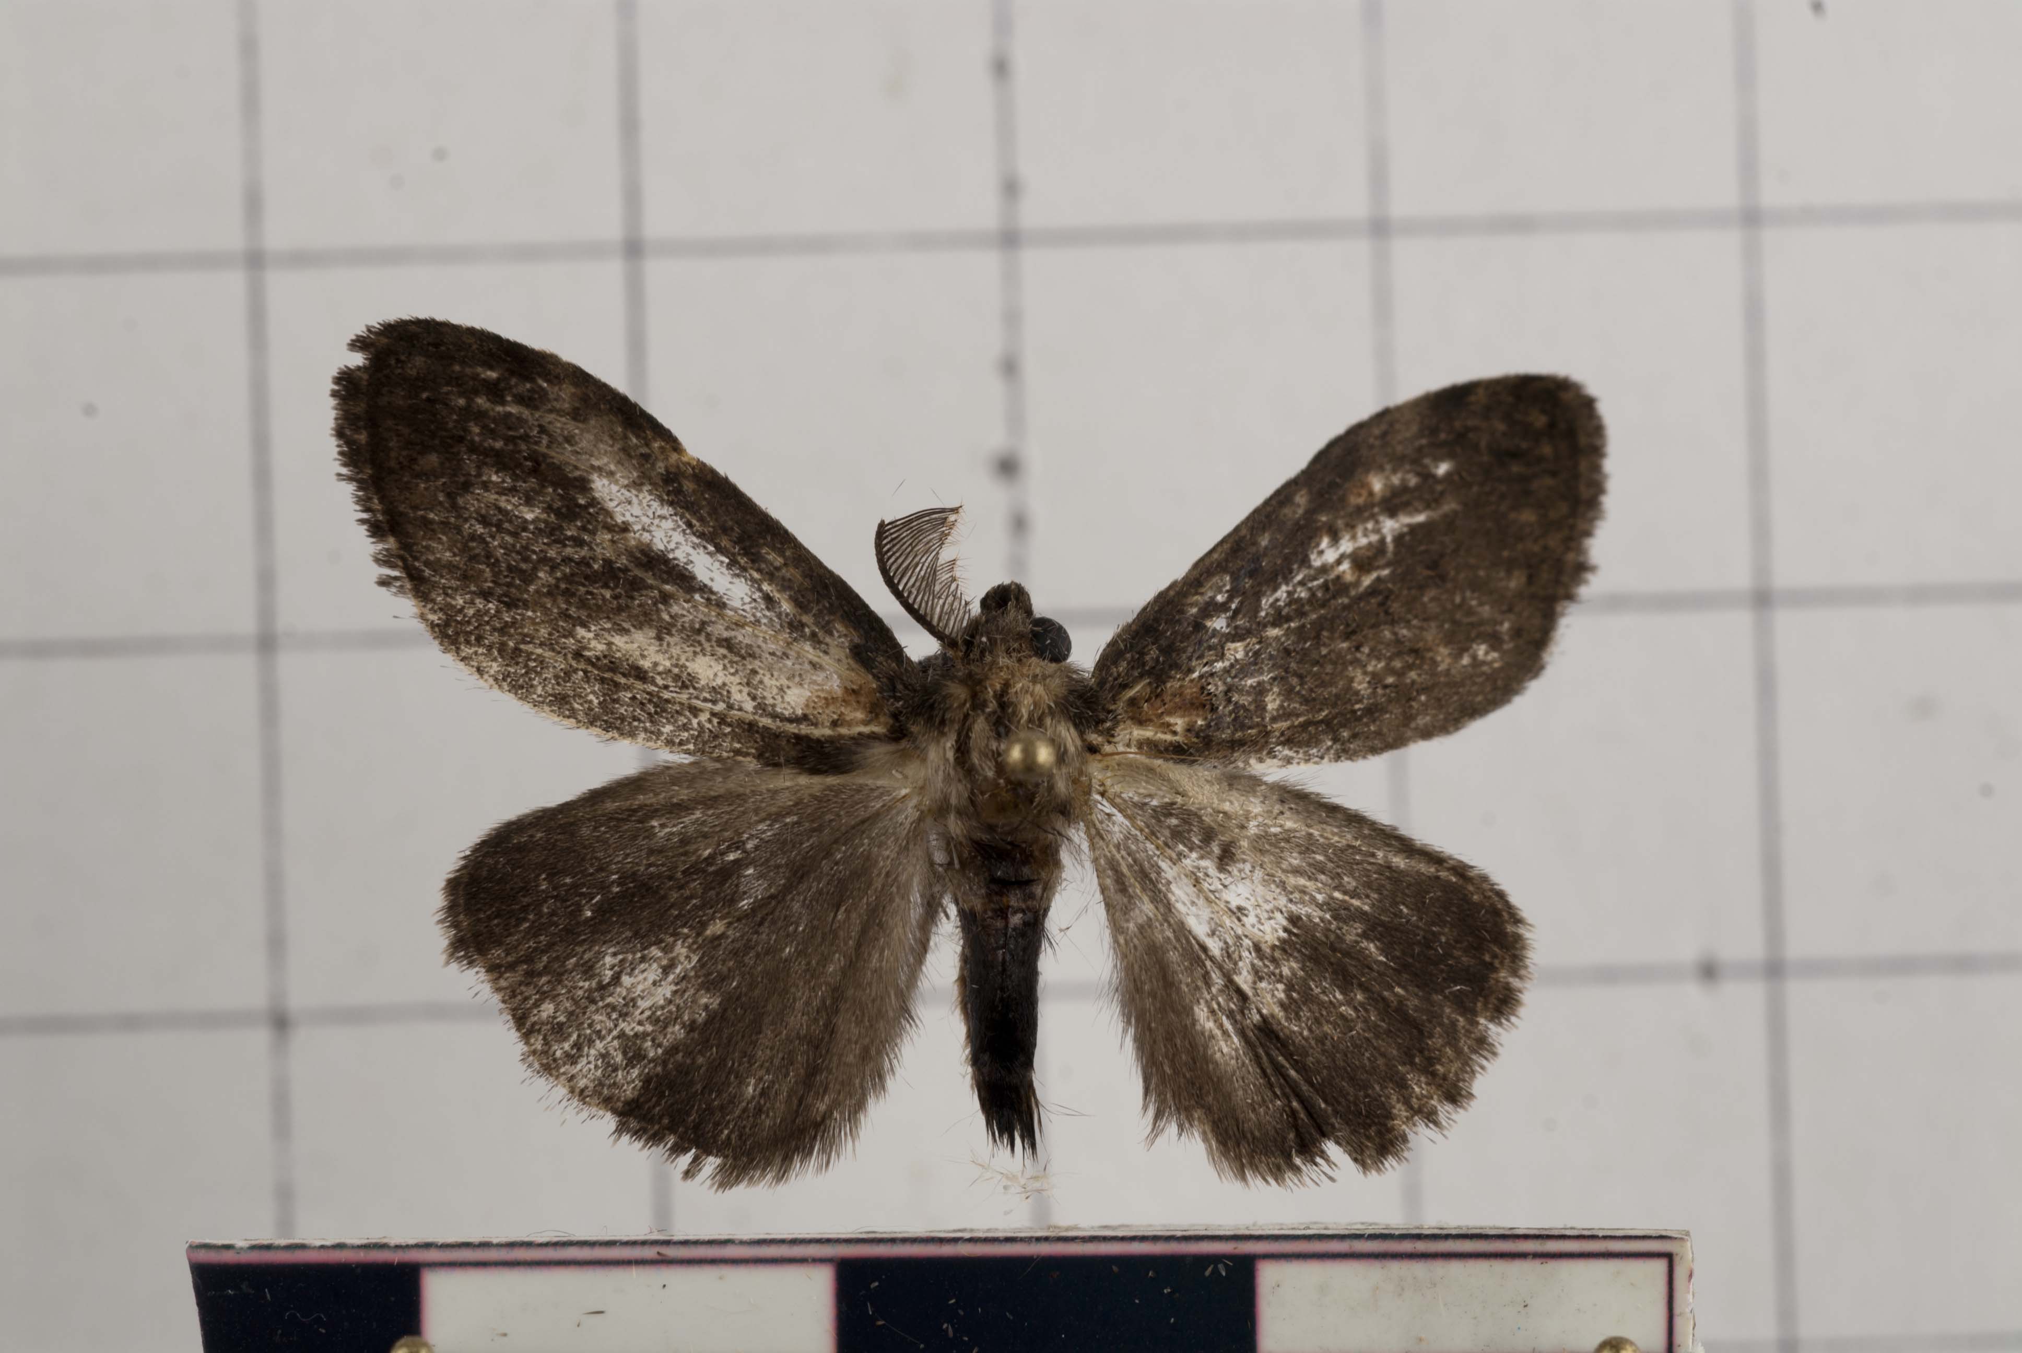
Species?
Olene dudgeoni
